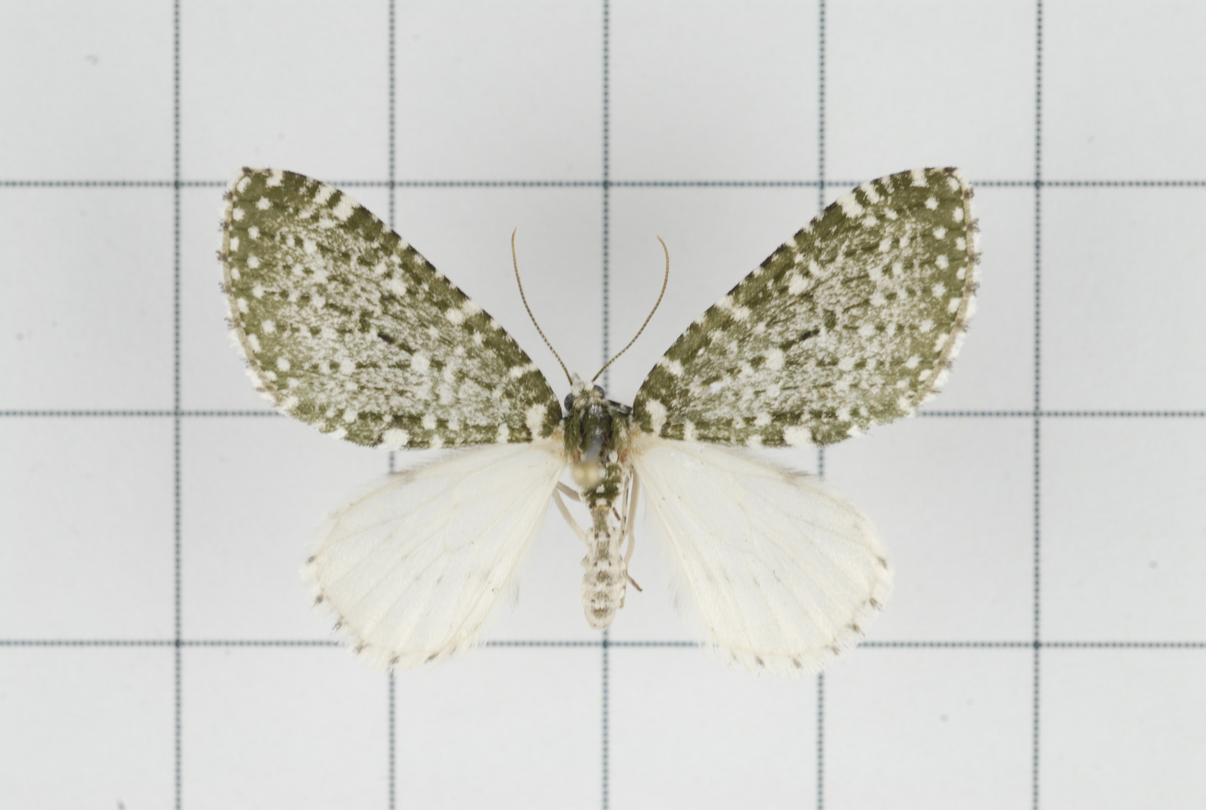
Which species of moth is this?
Trichopterigia nivocellata
